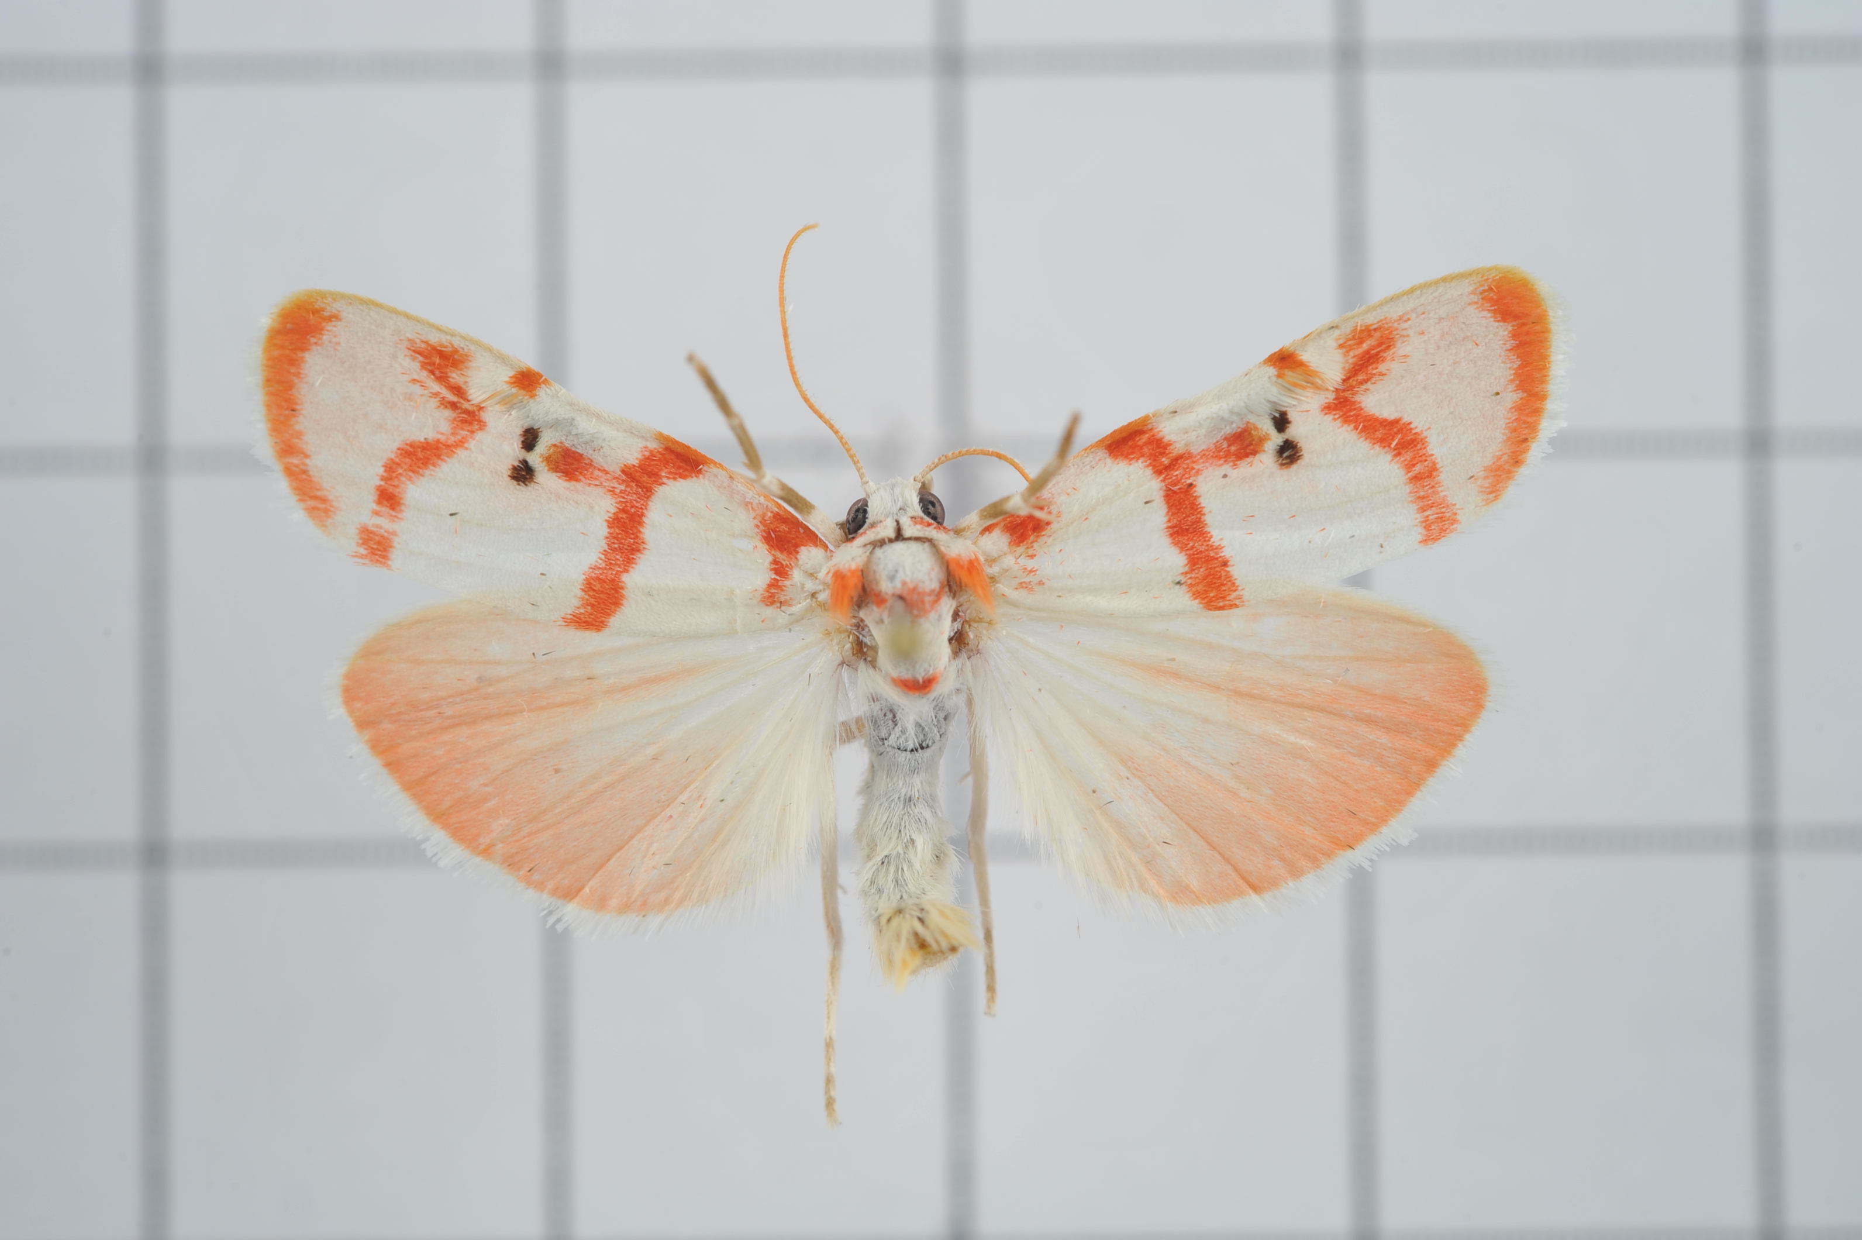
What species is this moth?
Cyana hamata hamata
